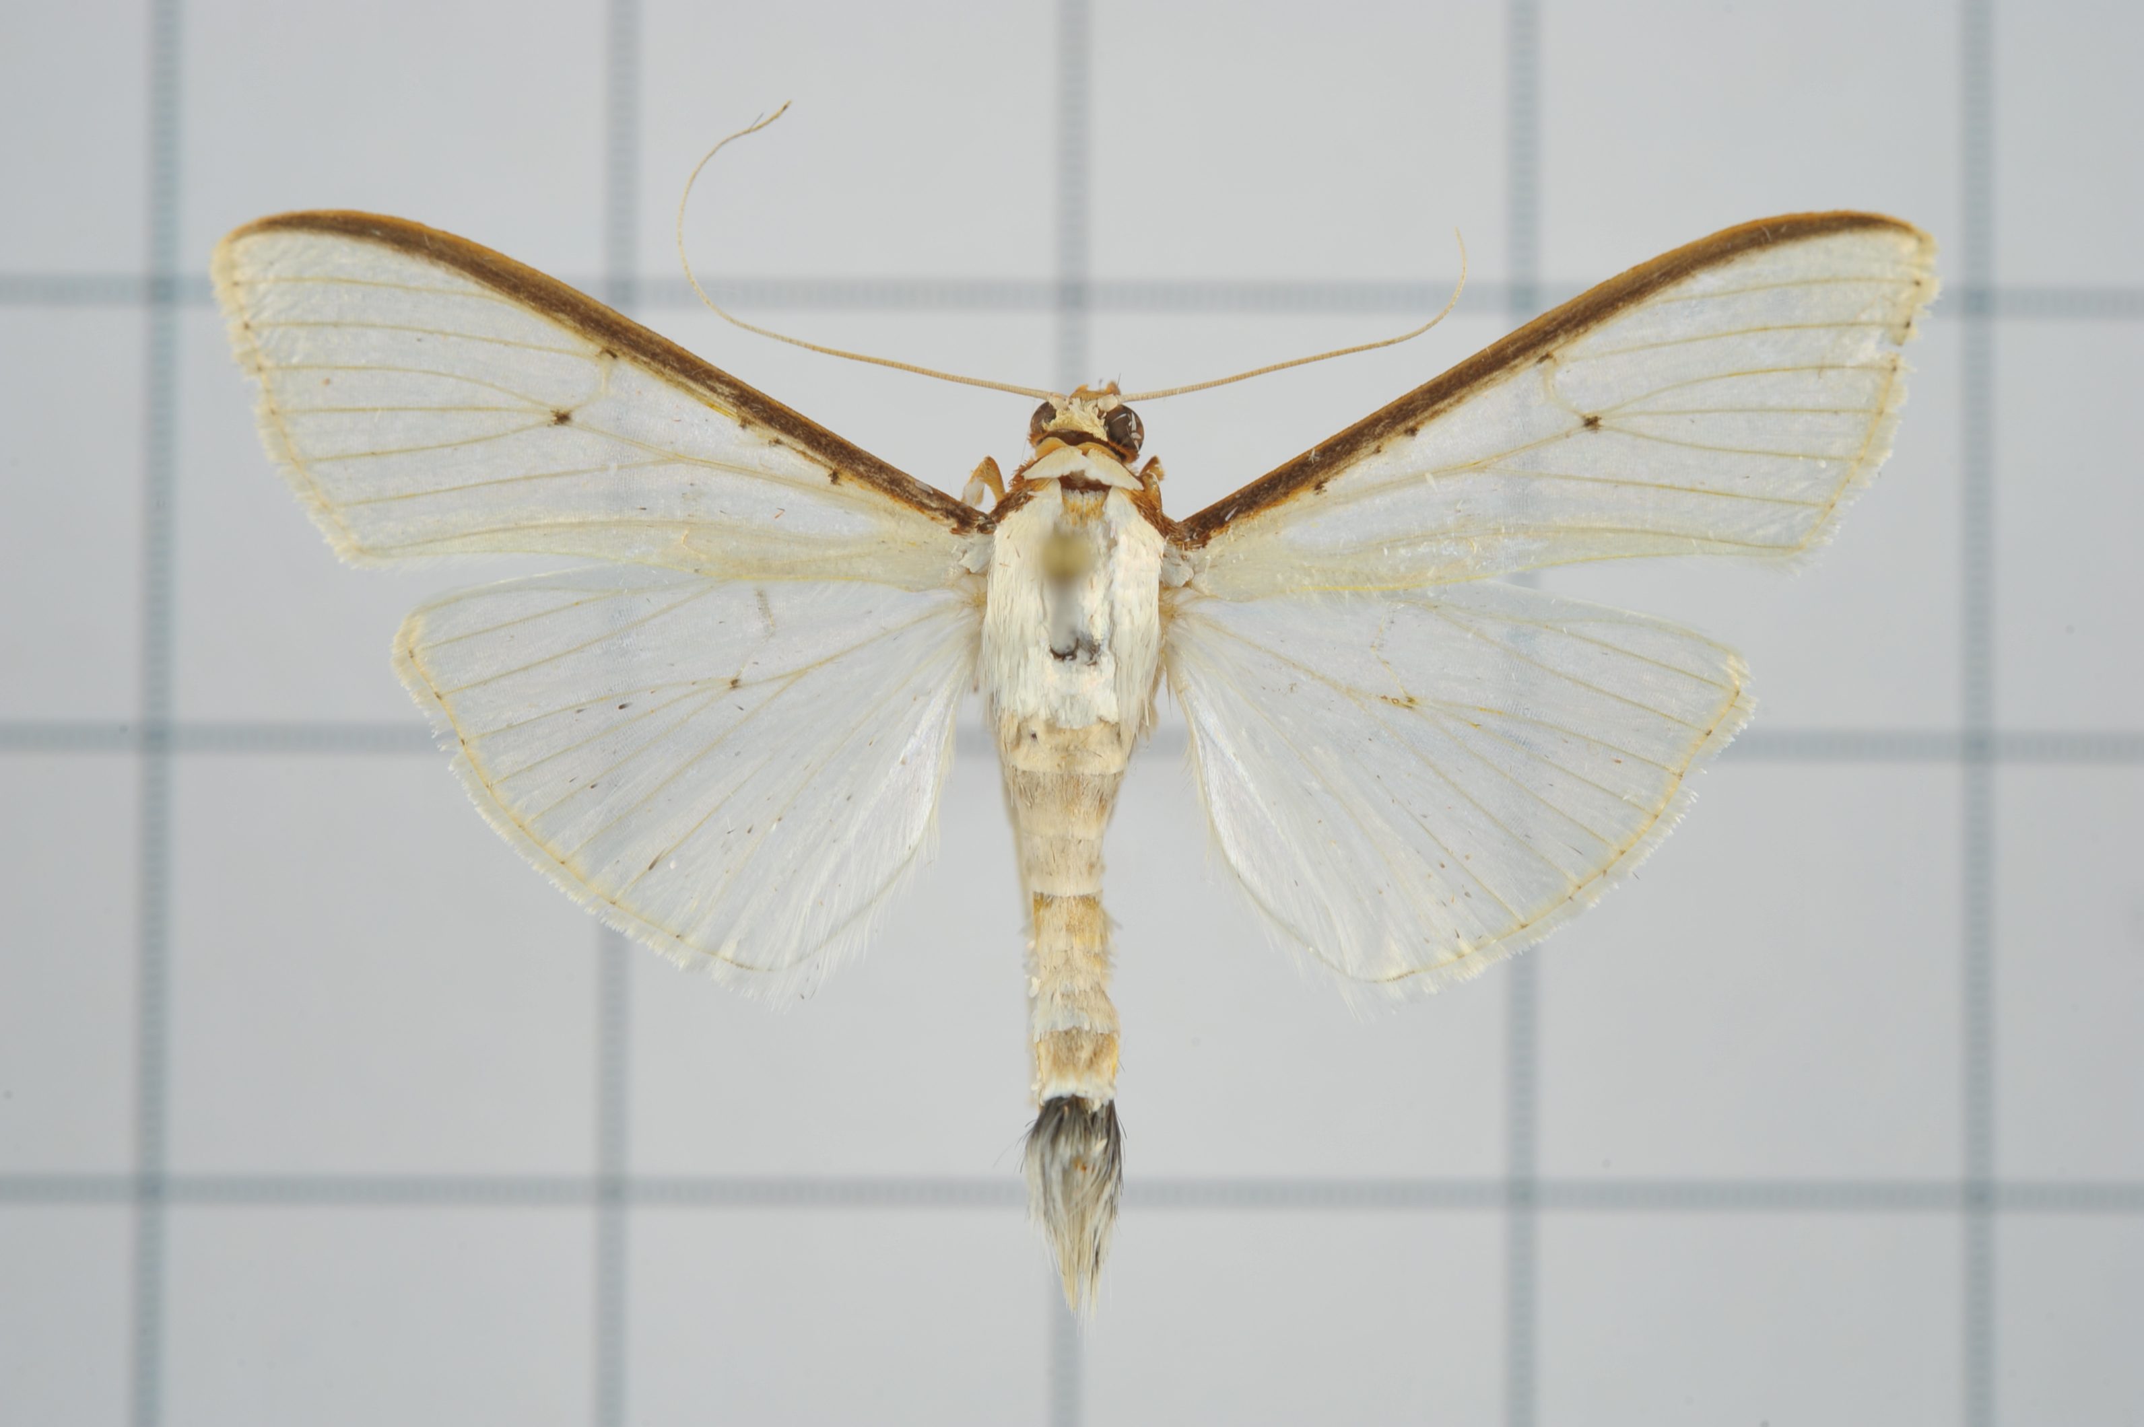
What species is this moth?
Palpita asiaticalis
